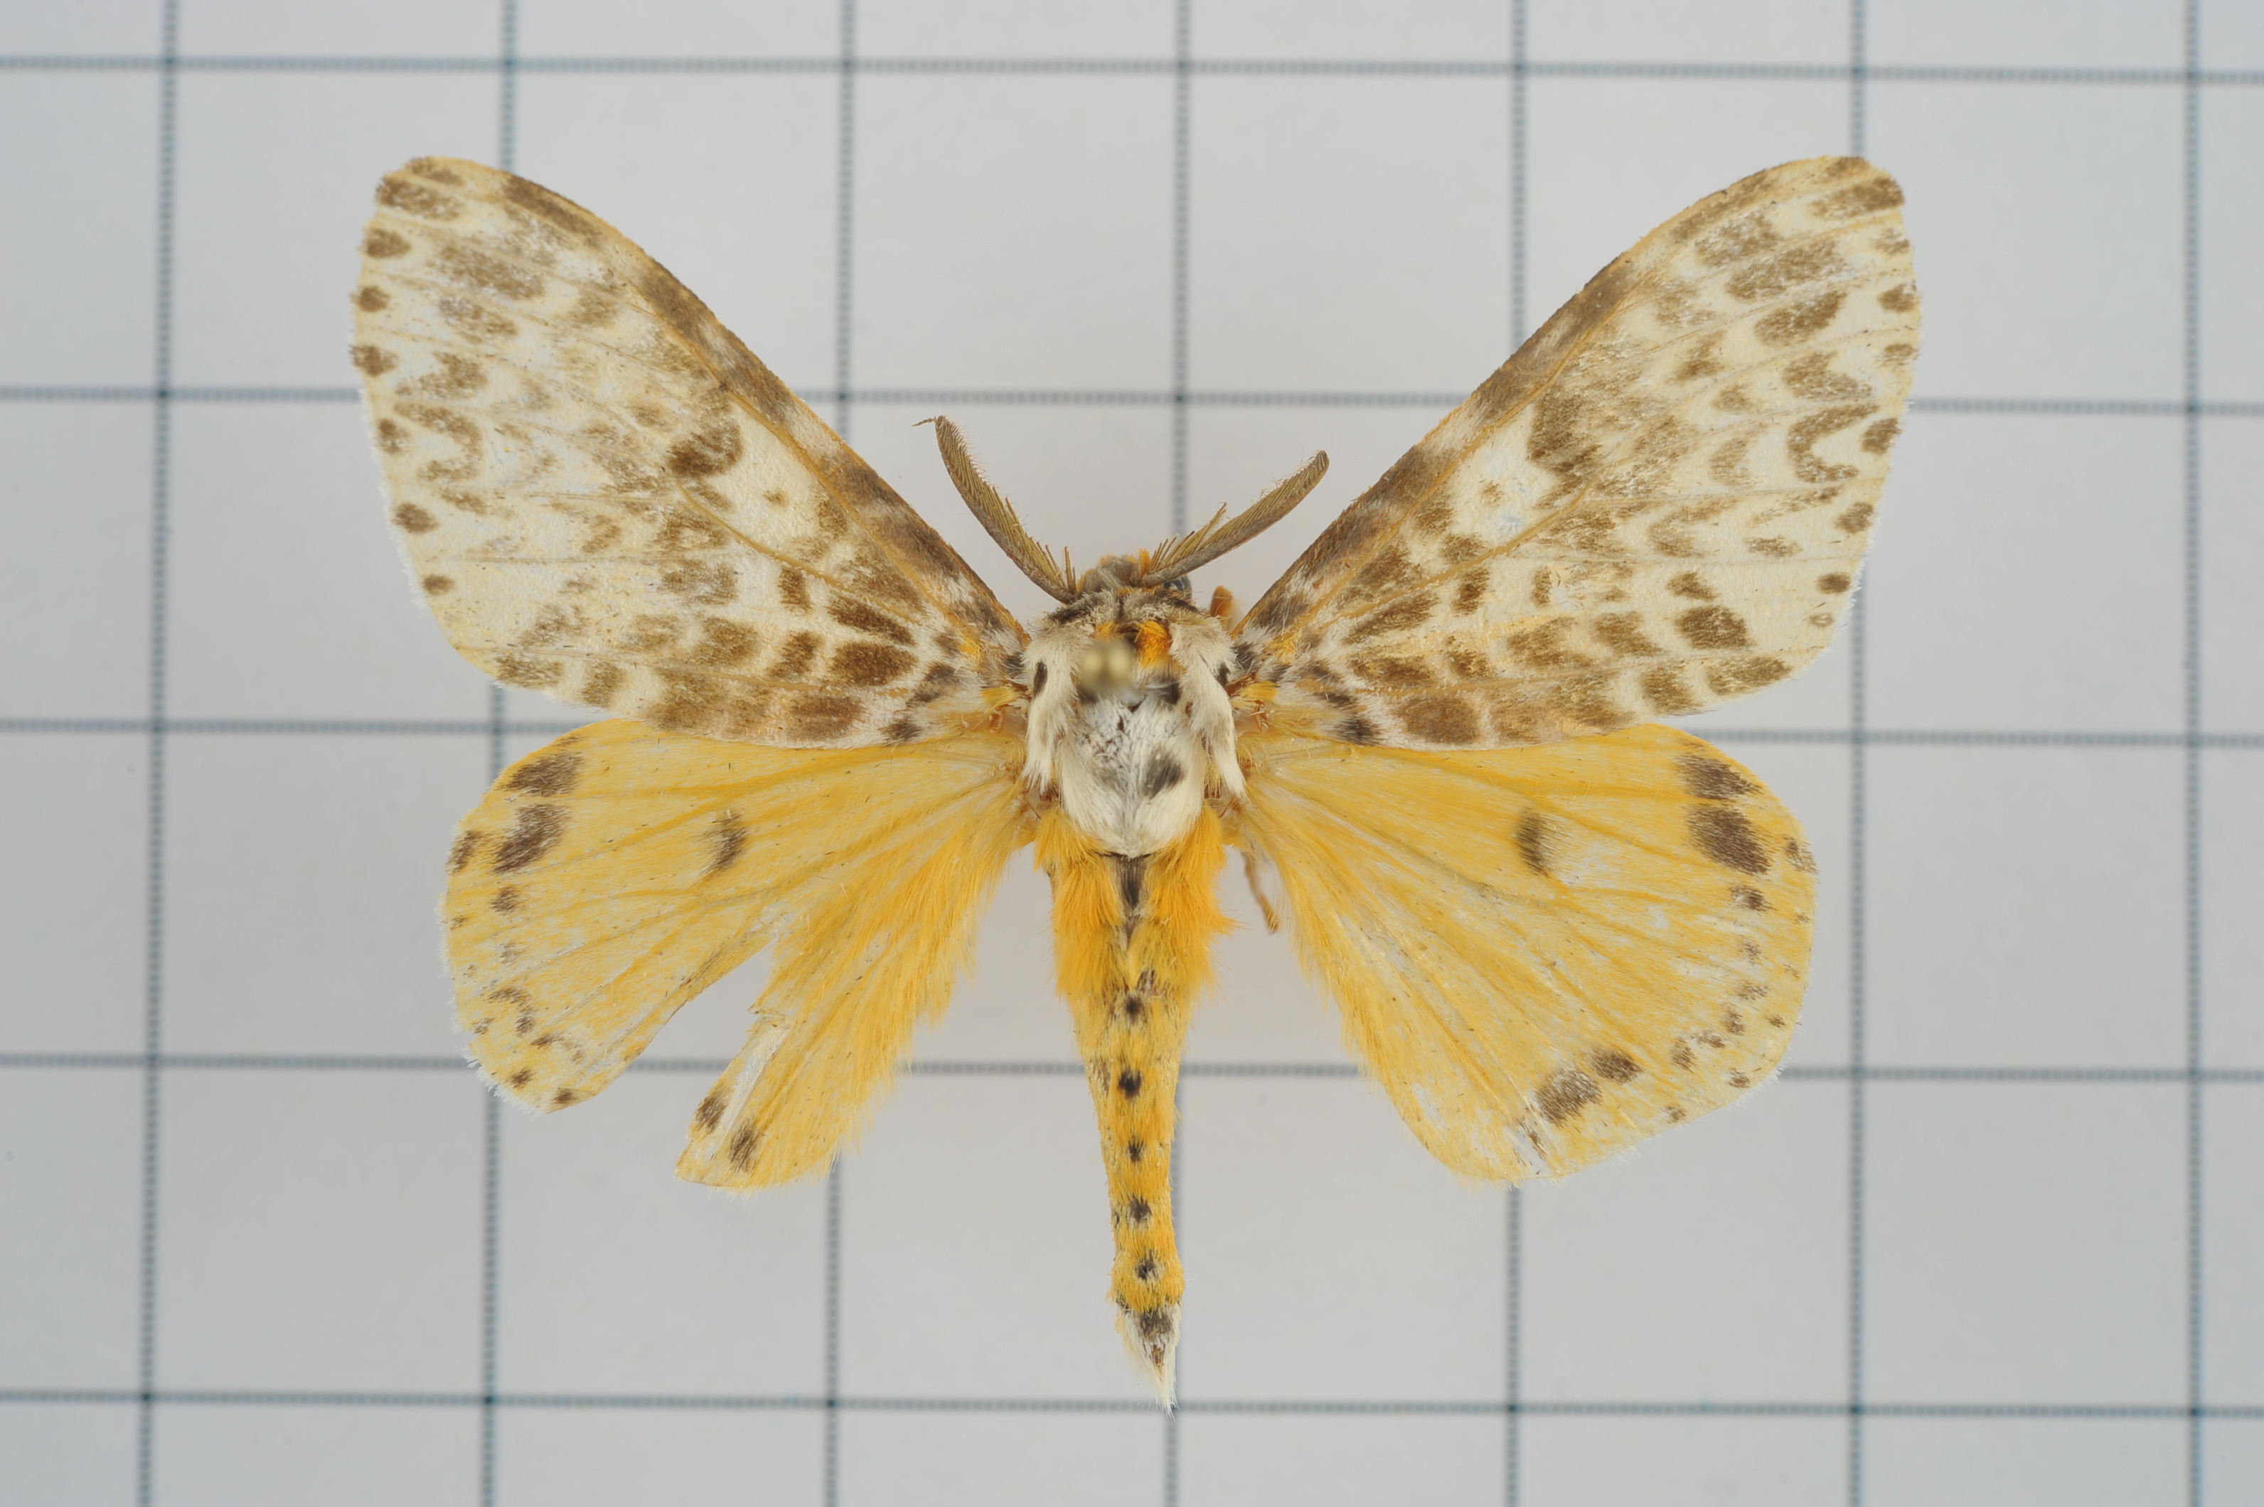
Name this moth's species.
Lymantria mathura subpallida
